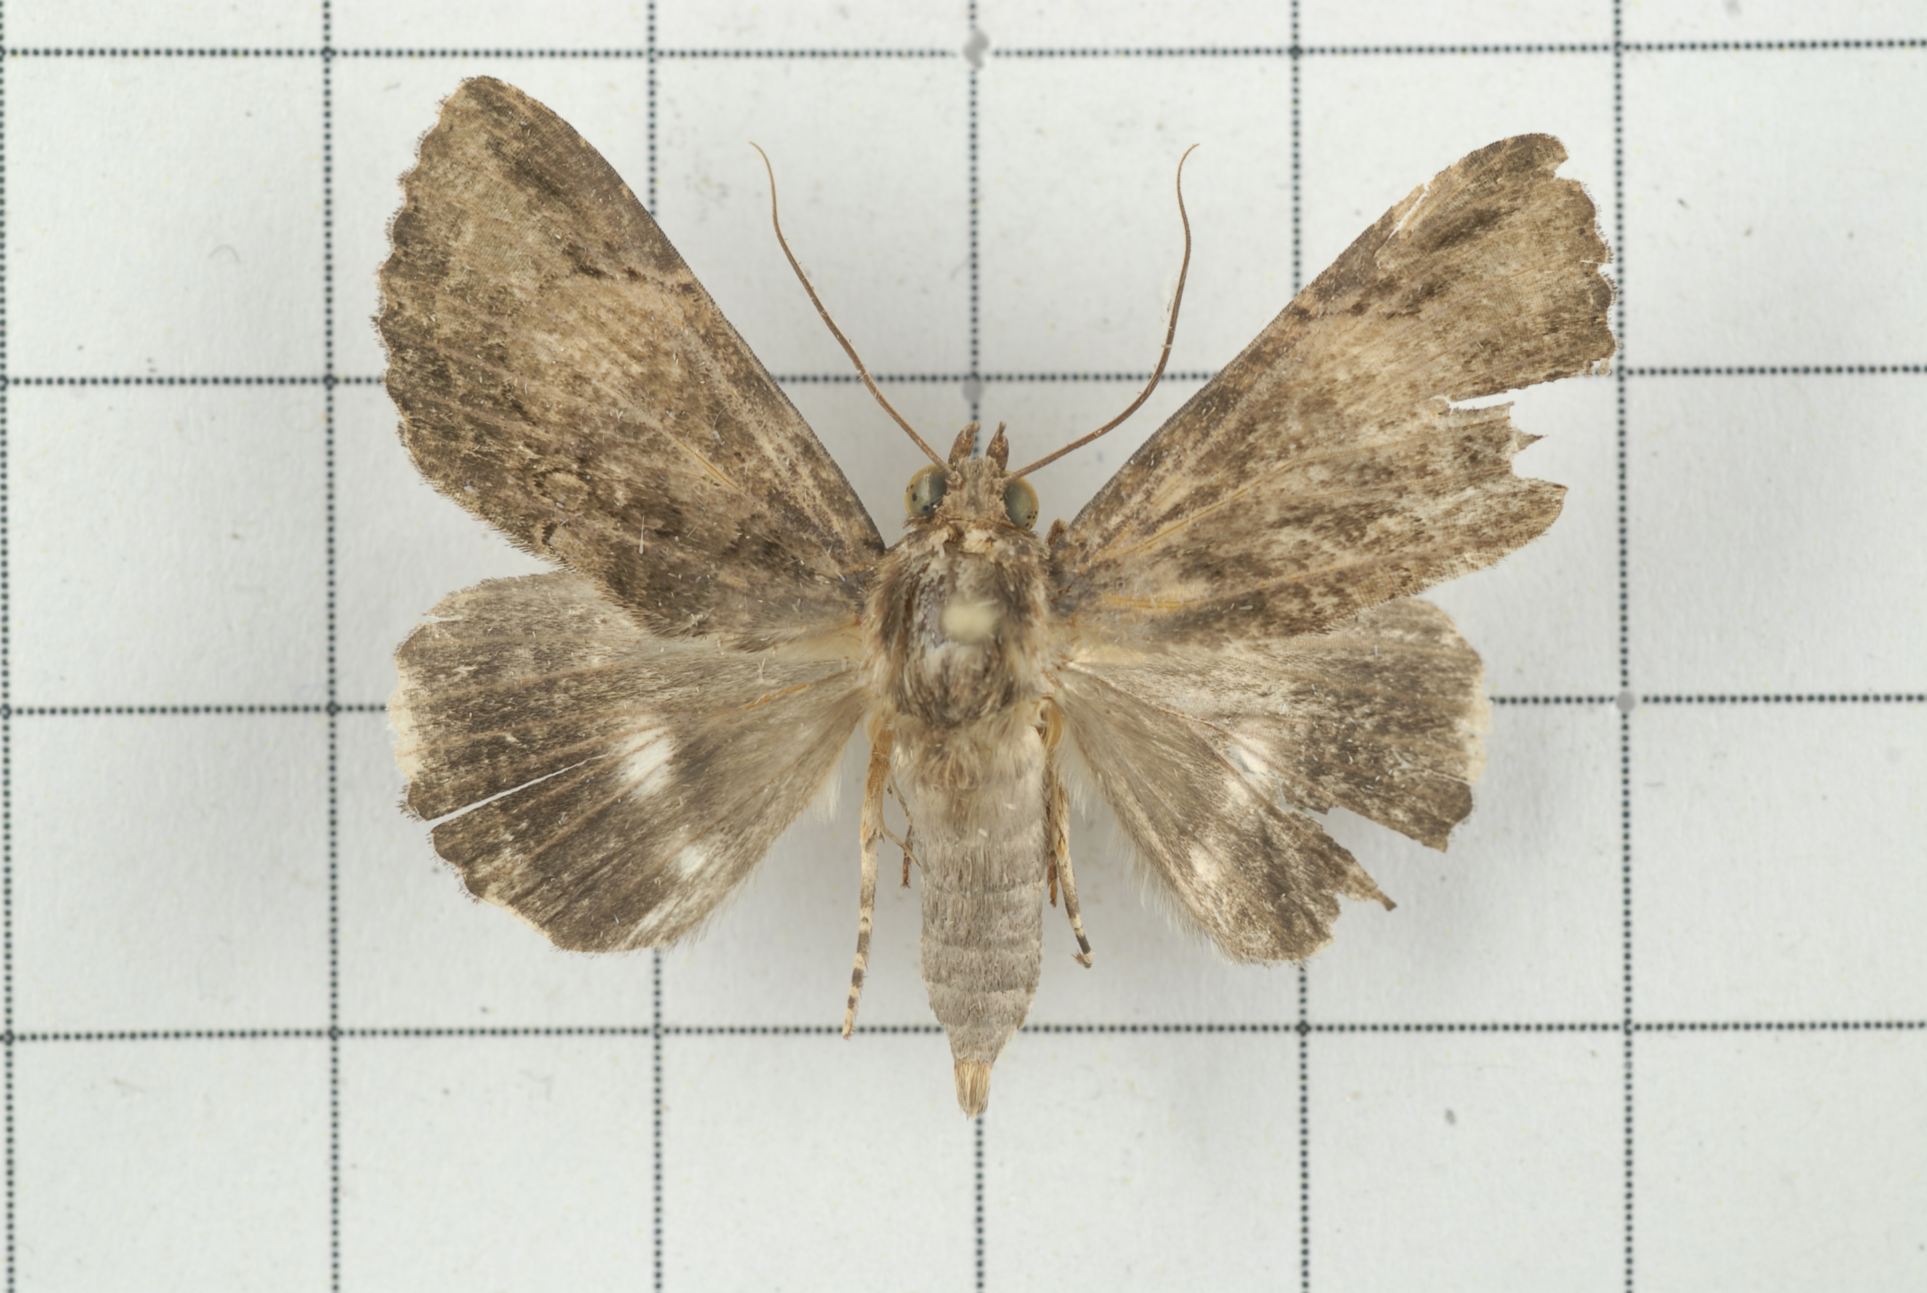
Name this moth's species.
Ercheia cyllaria
